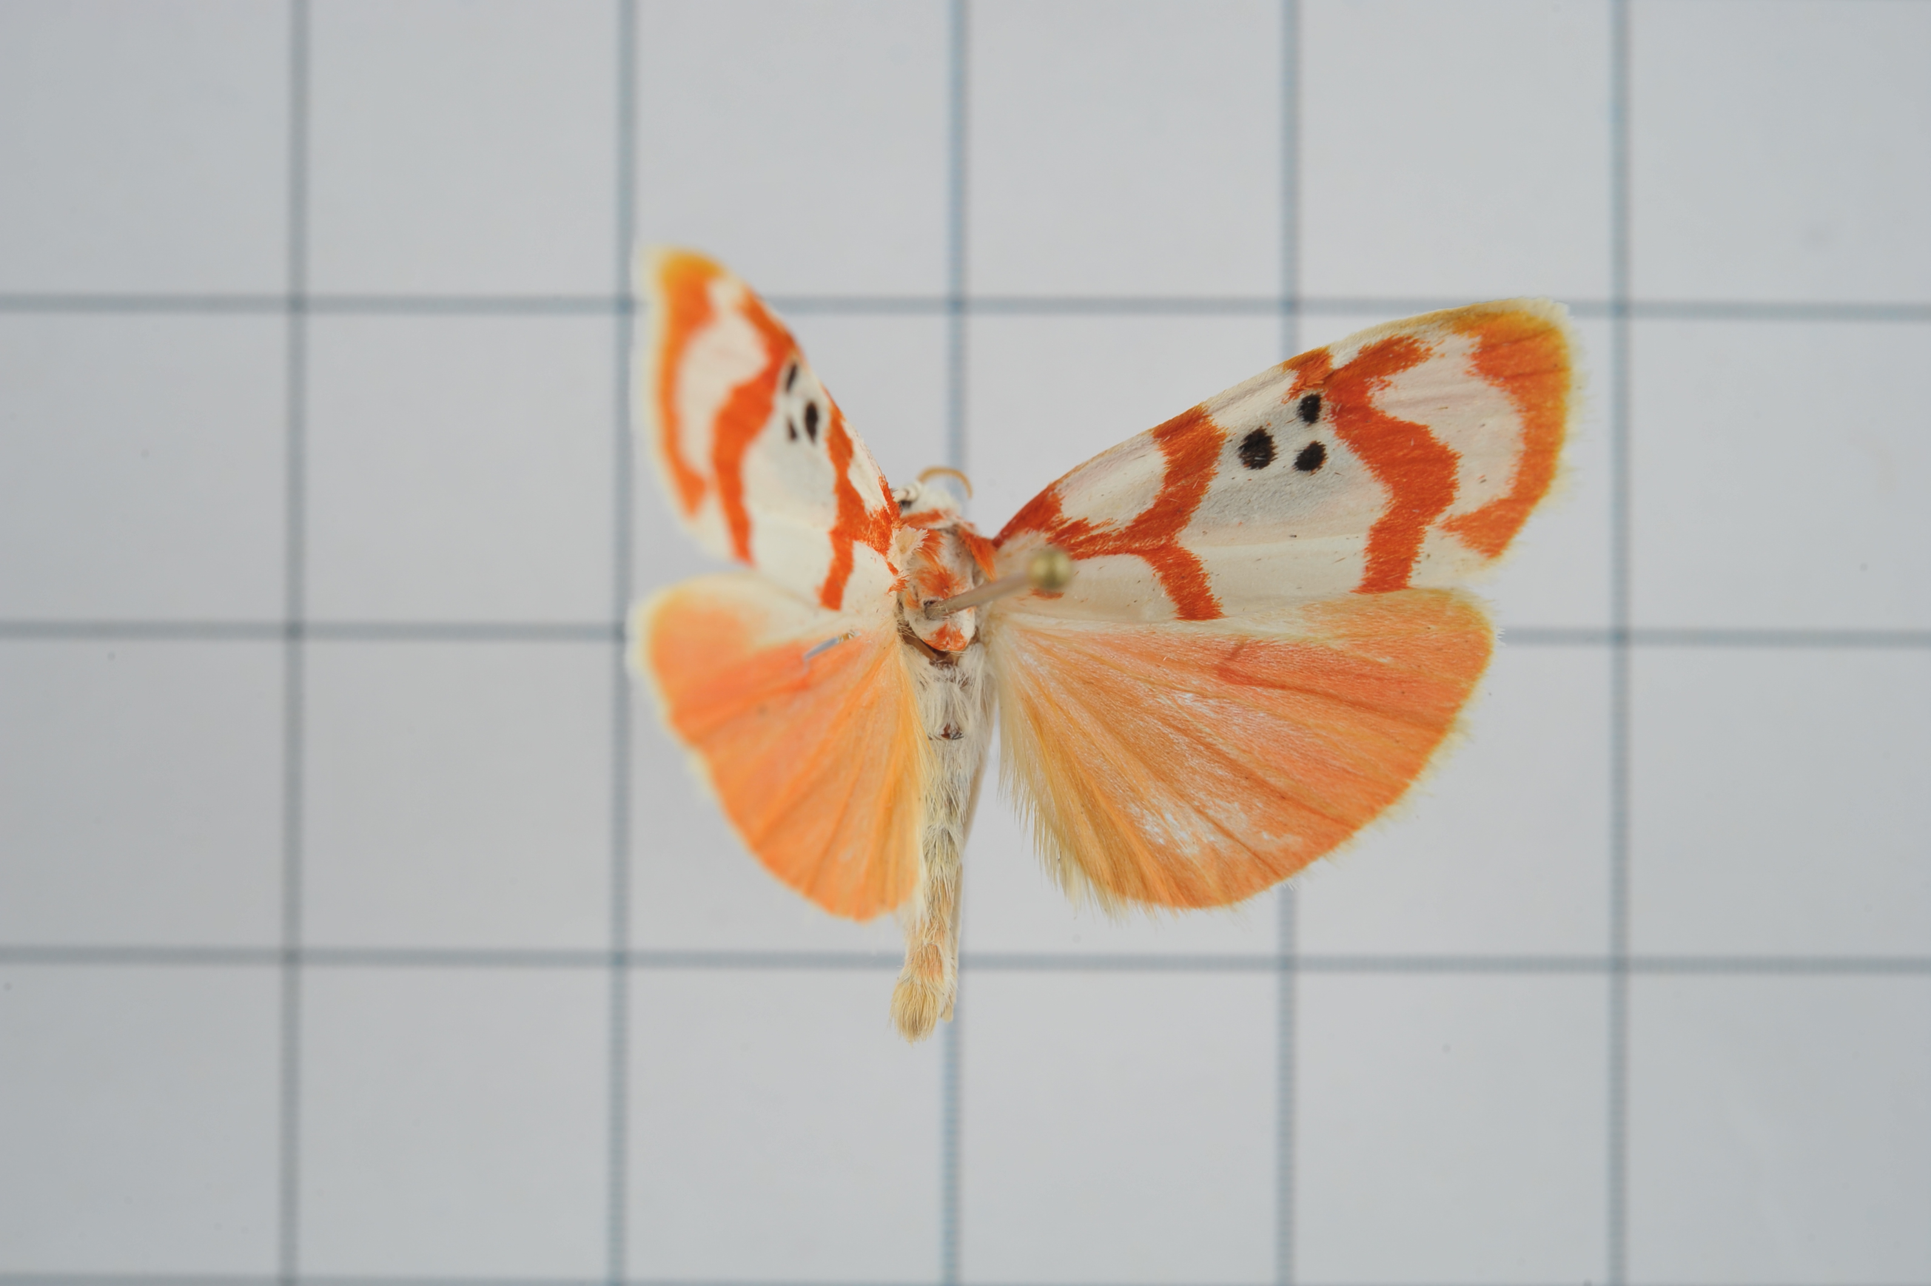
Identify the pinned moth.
Cyana formosana
